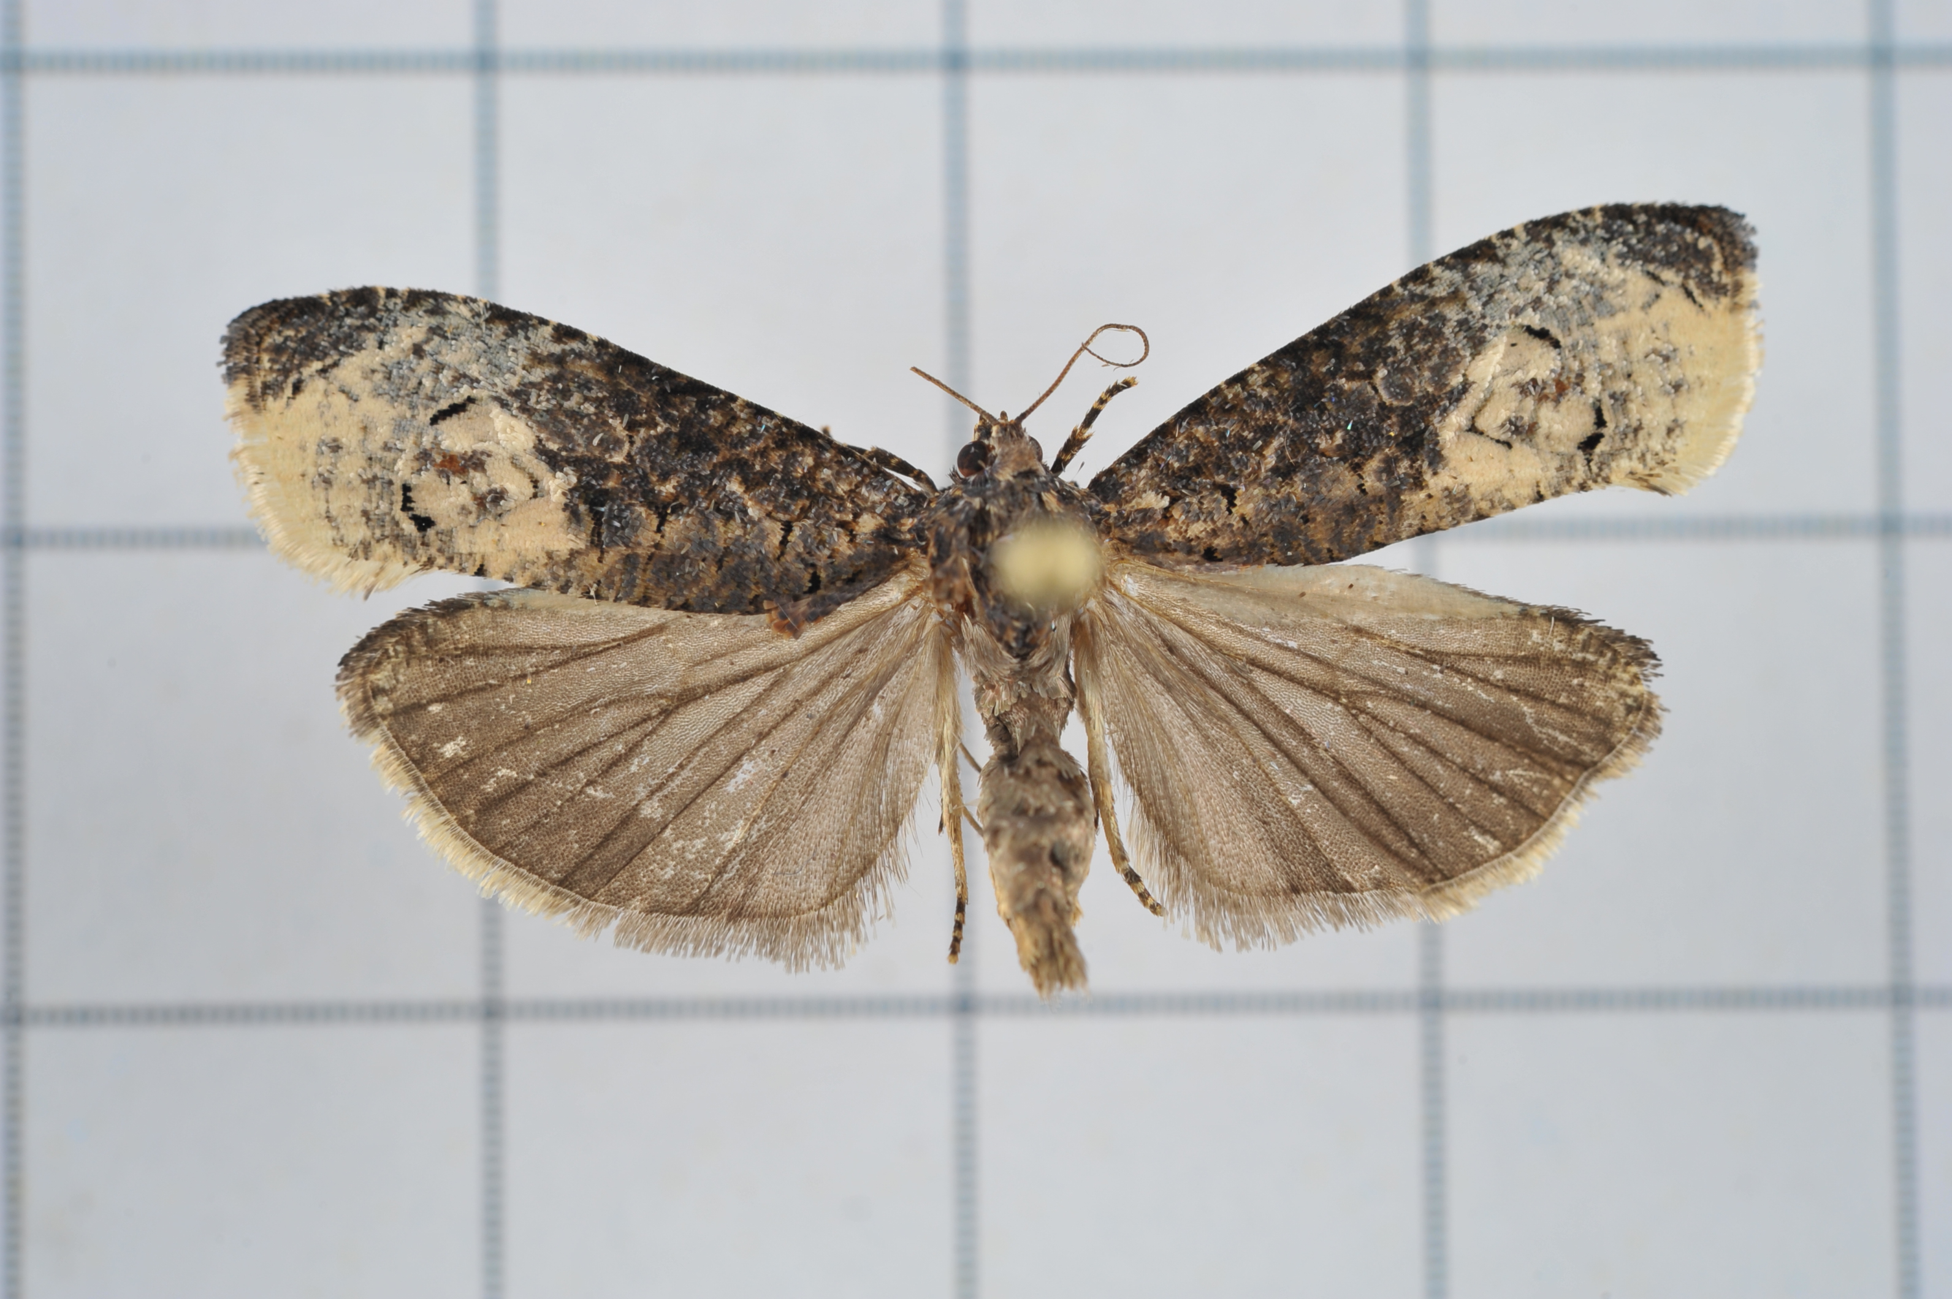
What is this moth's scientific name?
Arcesis threnodes
